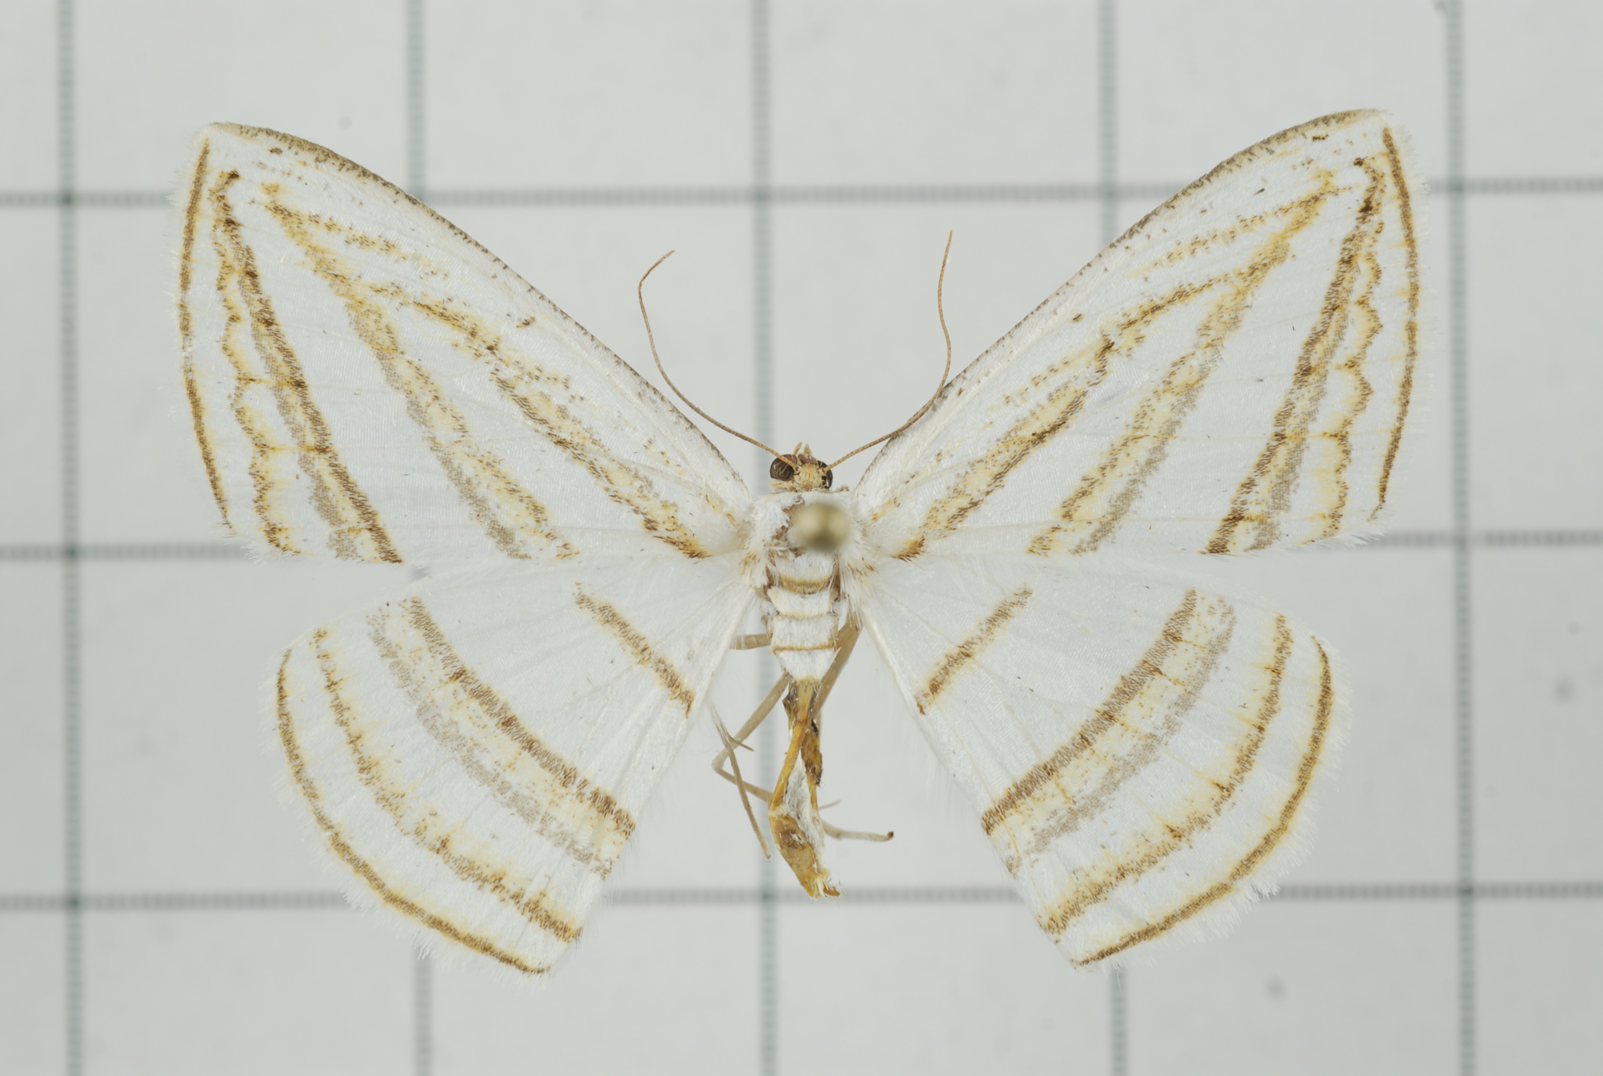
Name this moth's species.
Orthocabera sericea sericea
